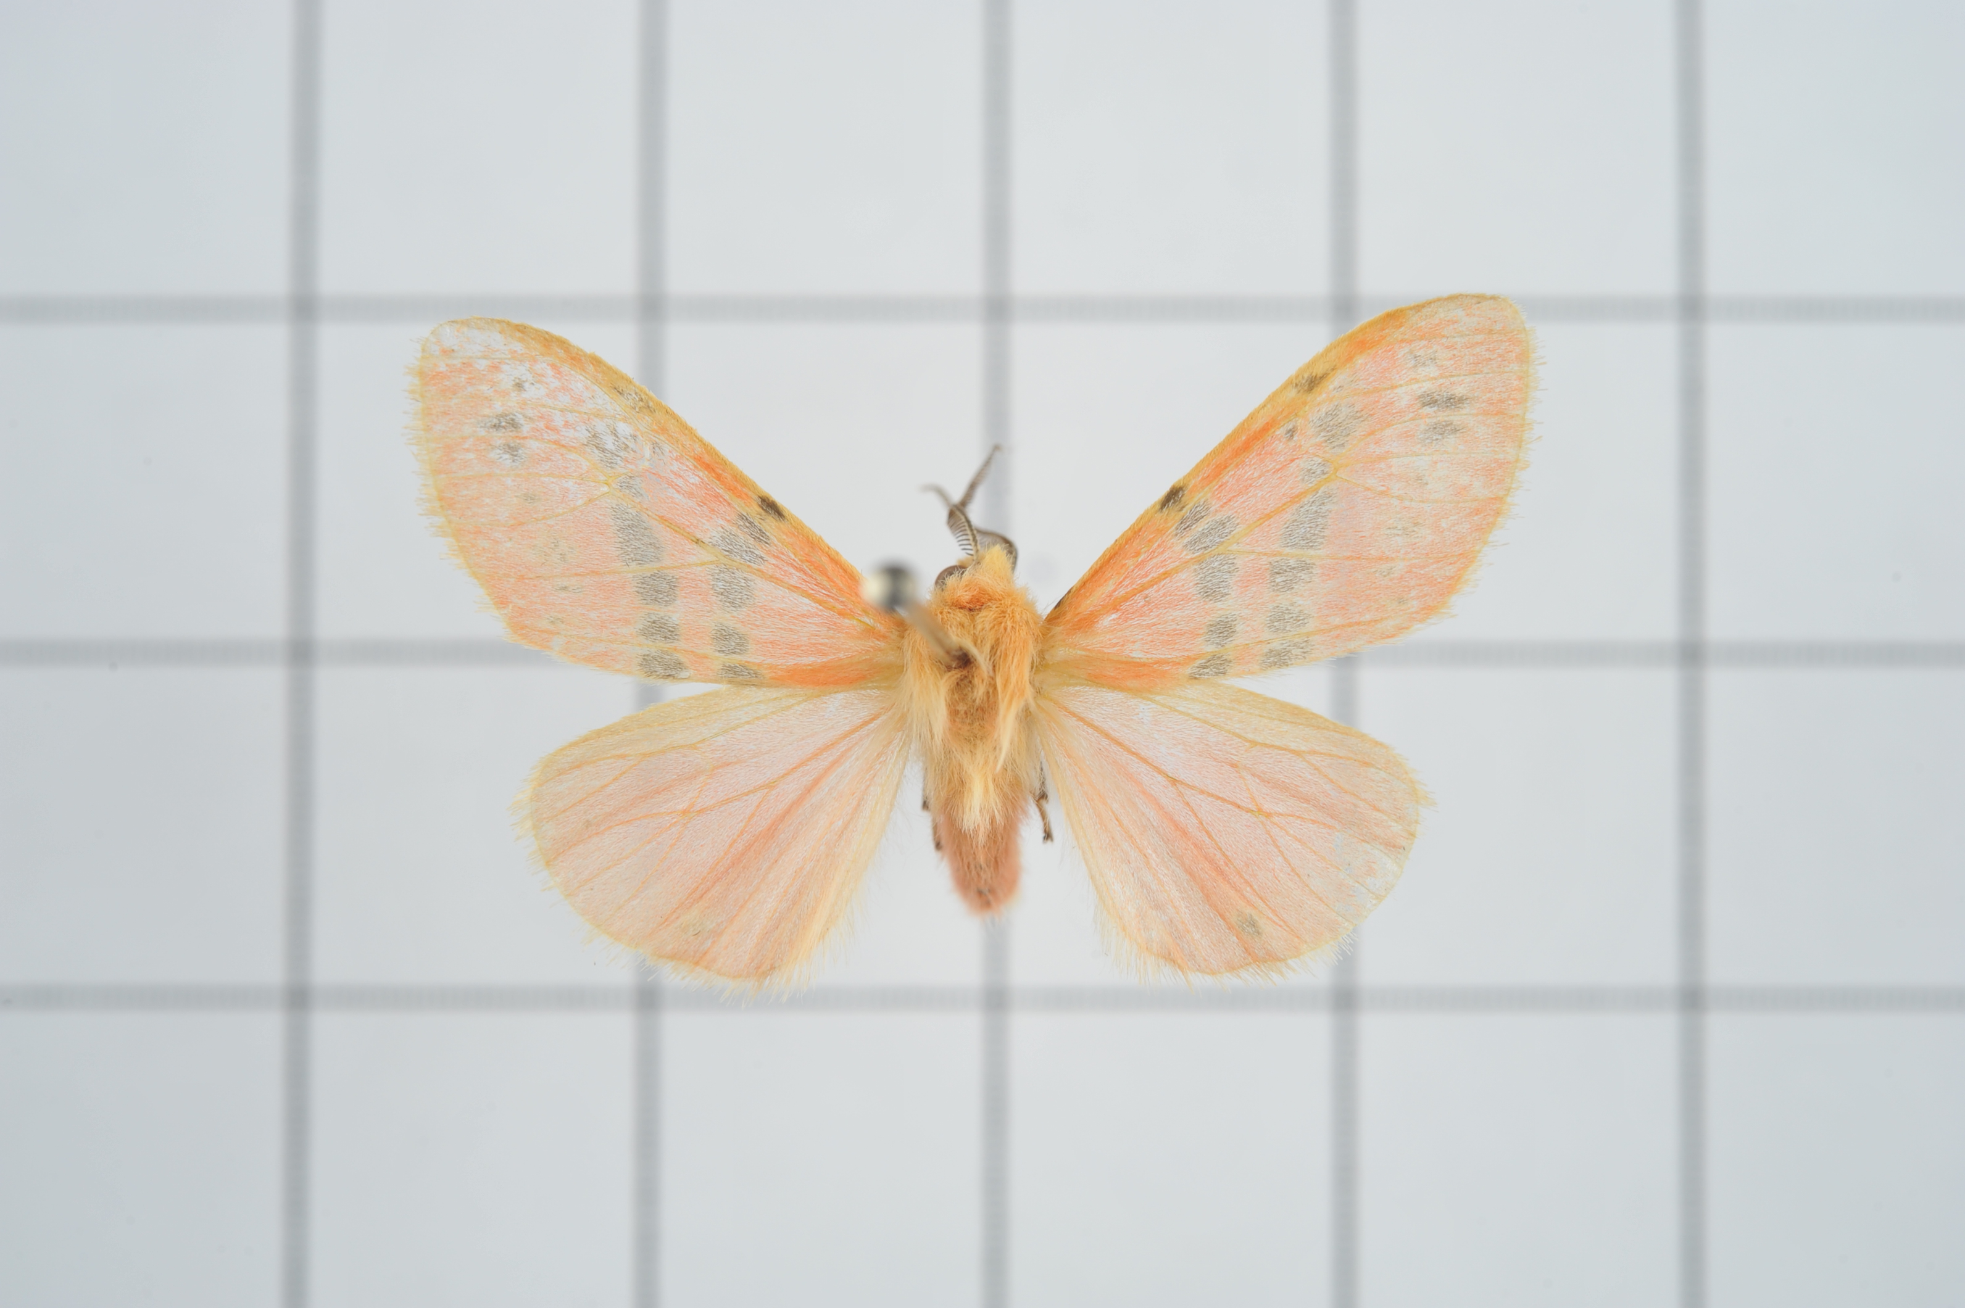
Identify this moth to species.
Lemyra alikangensis
